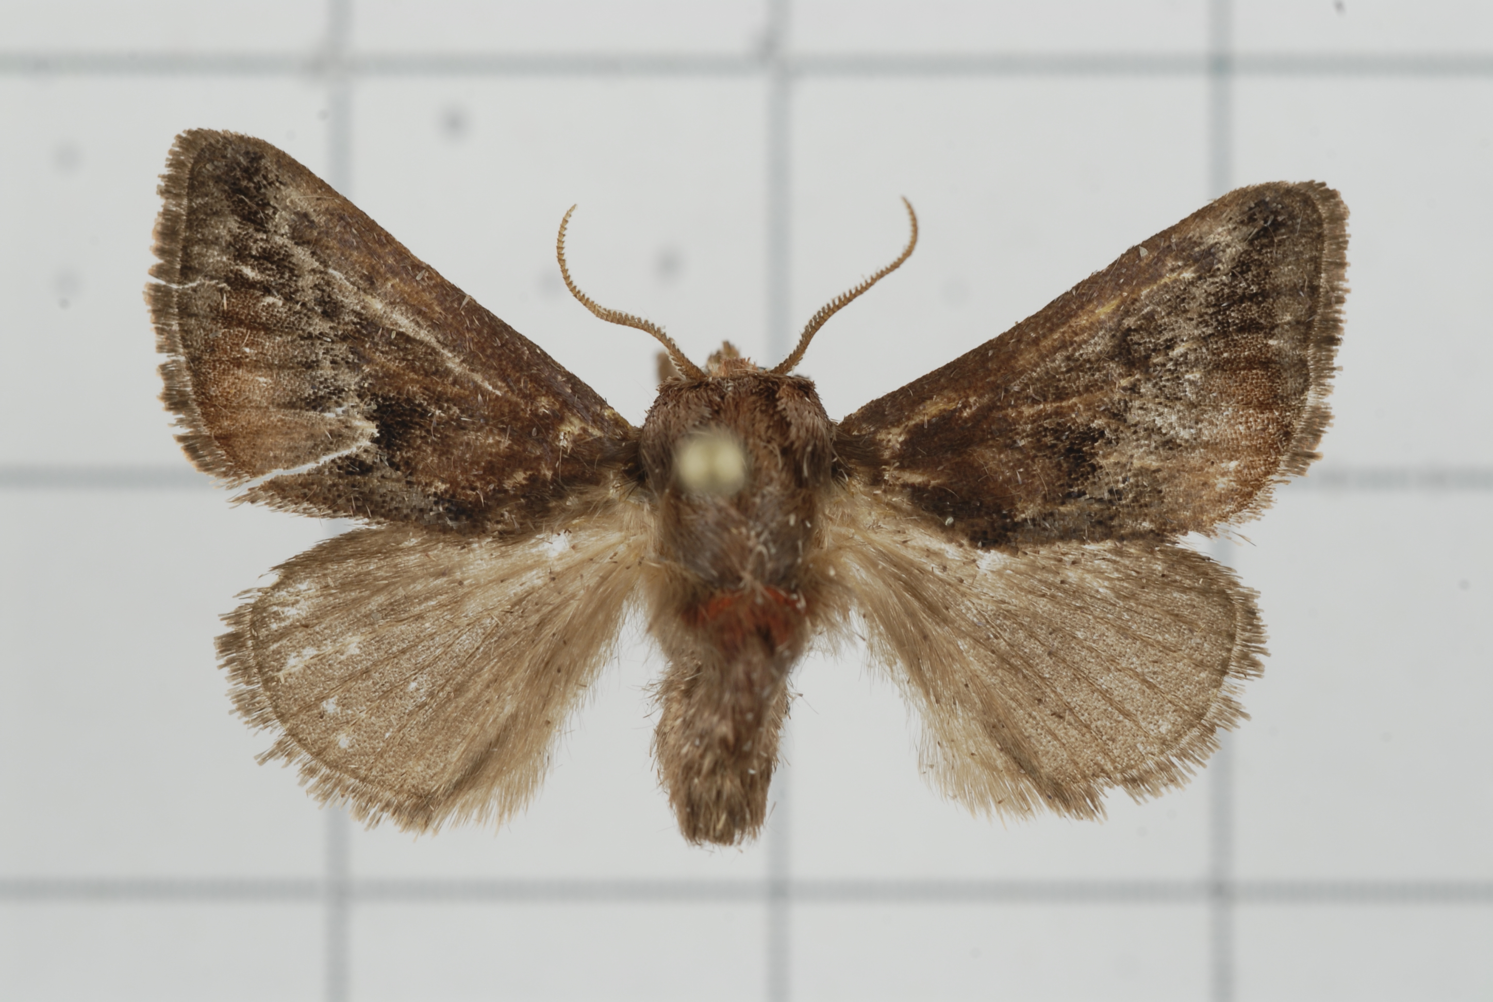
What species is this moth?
Vanlangia castanea
